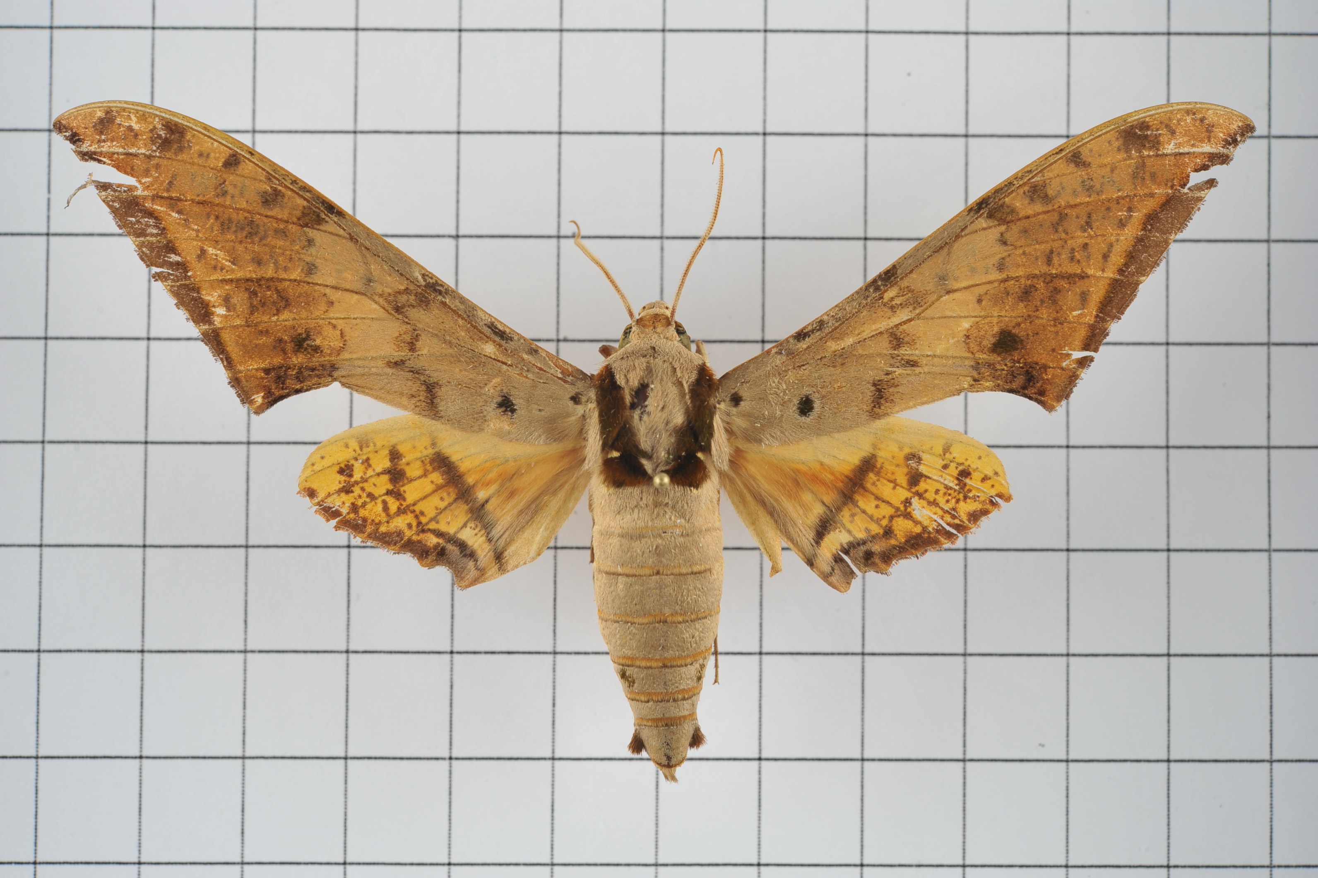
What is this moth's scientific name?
Ambulyx sericeipennis
